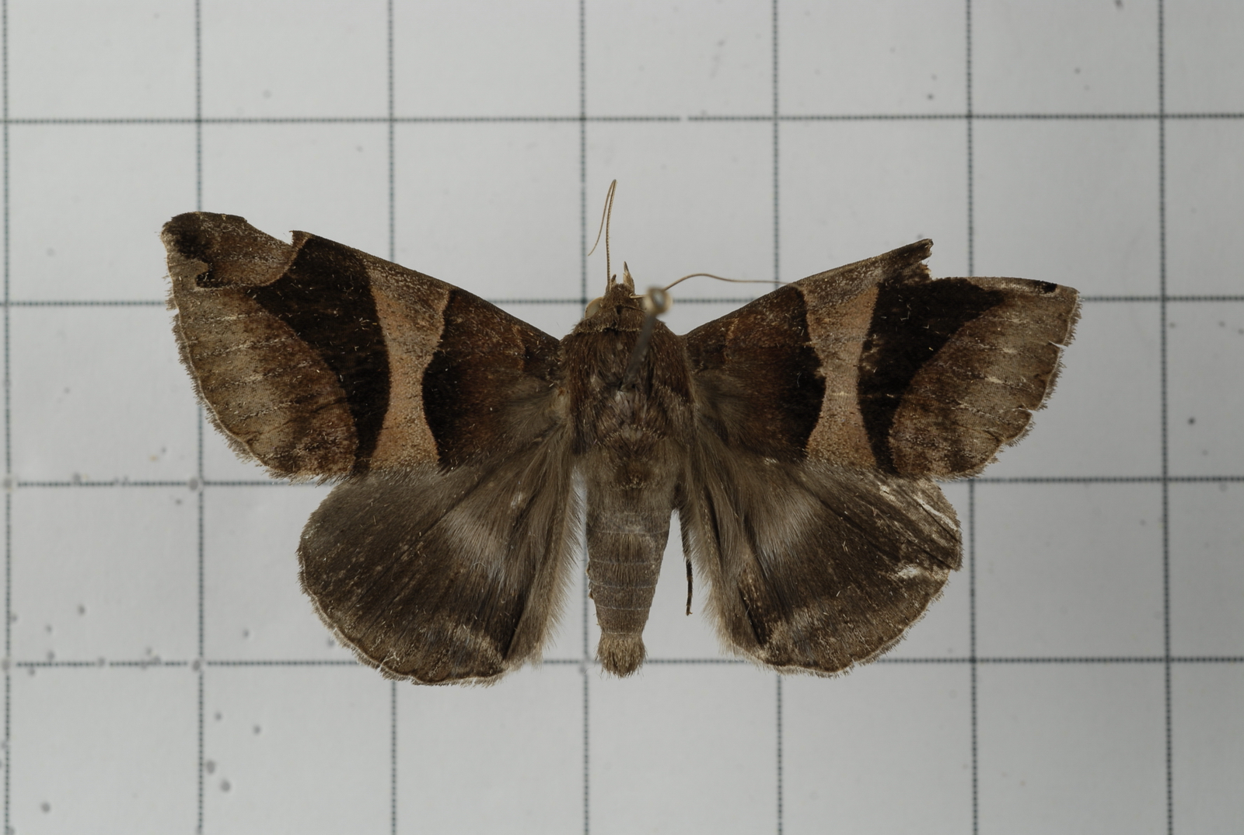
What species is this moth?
Bastilla arcuata
